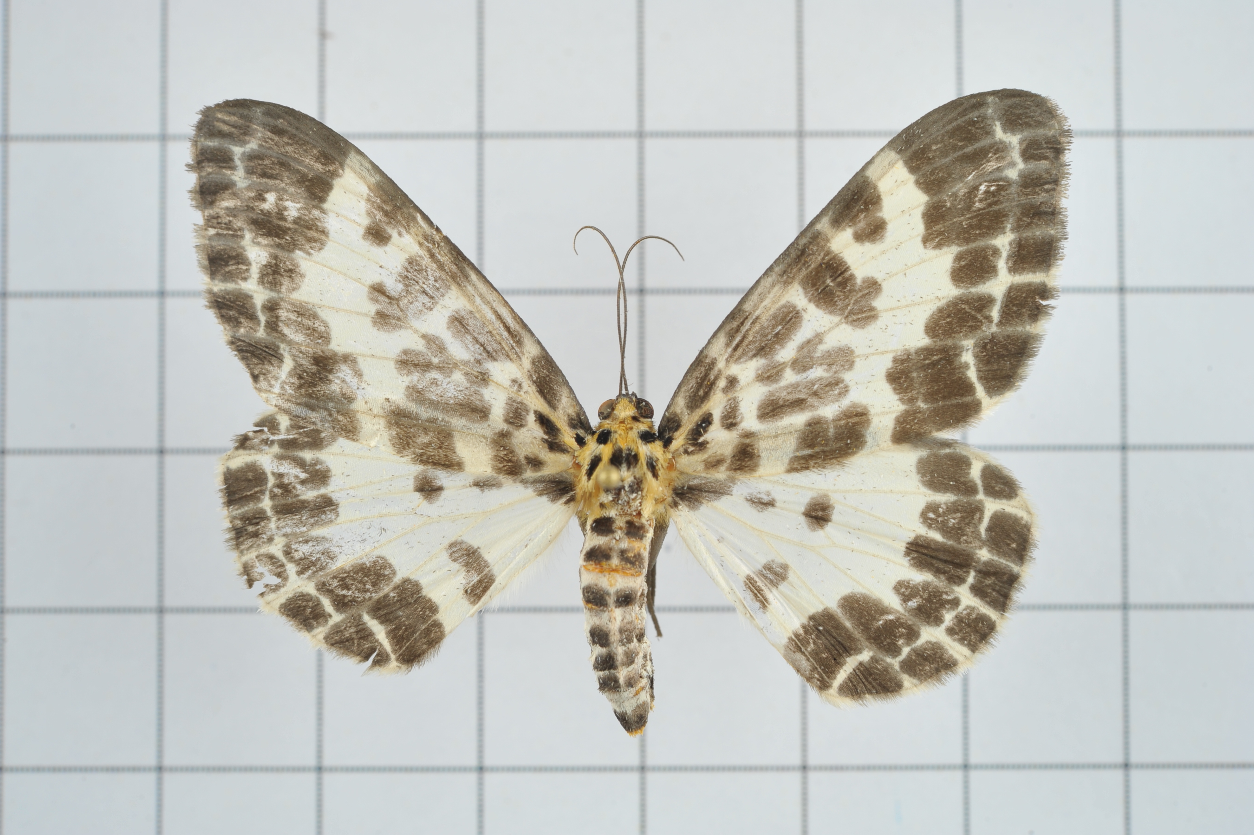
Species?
Pogonopygia nigralbata nigralbata
